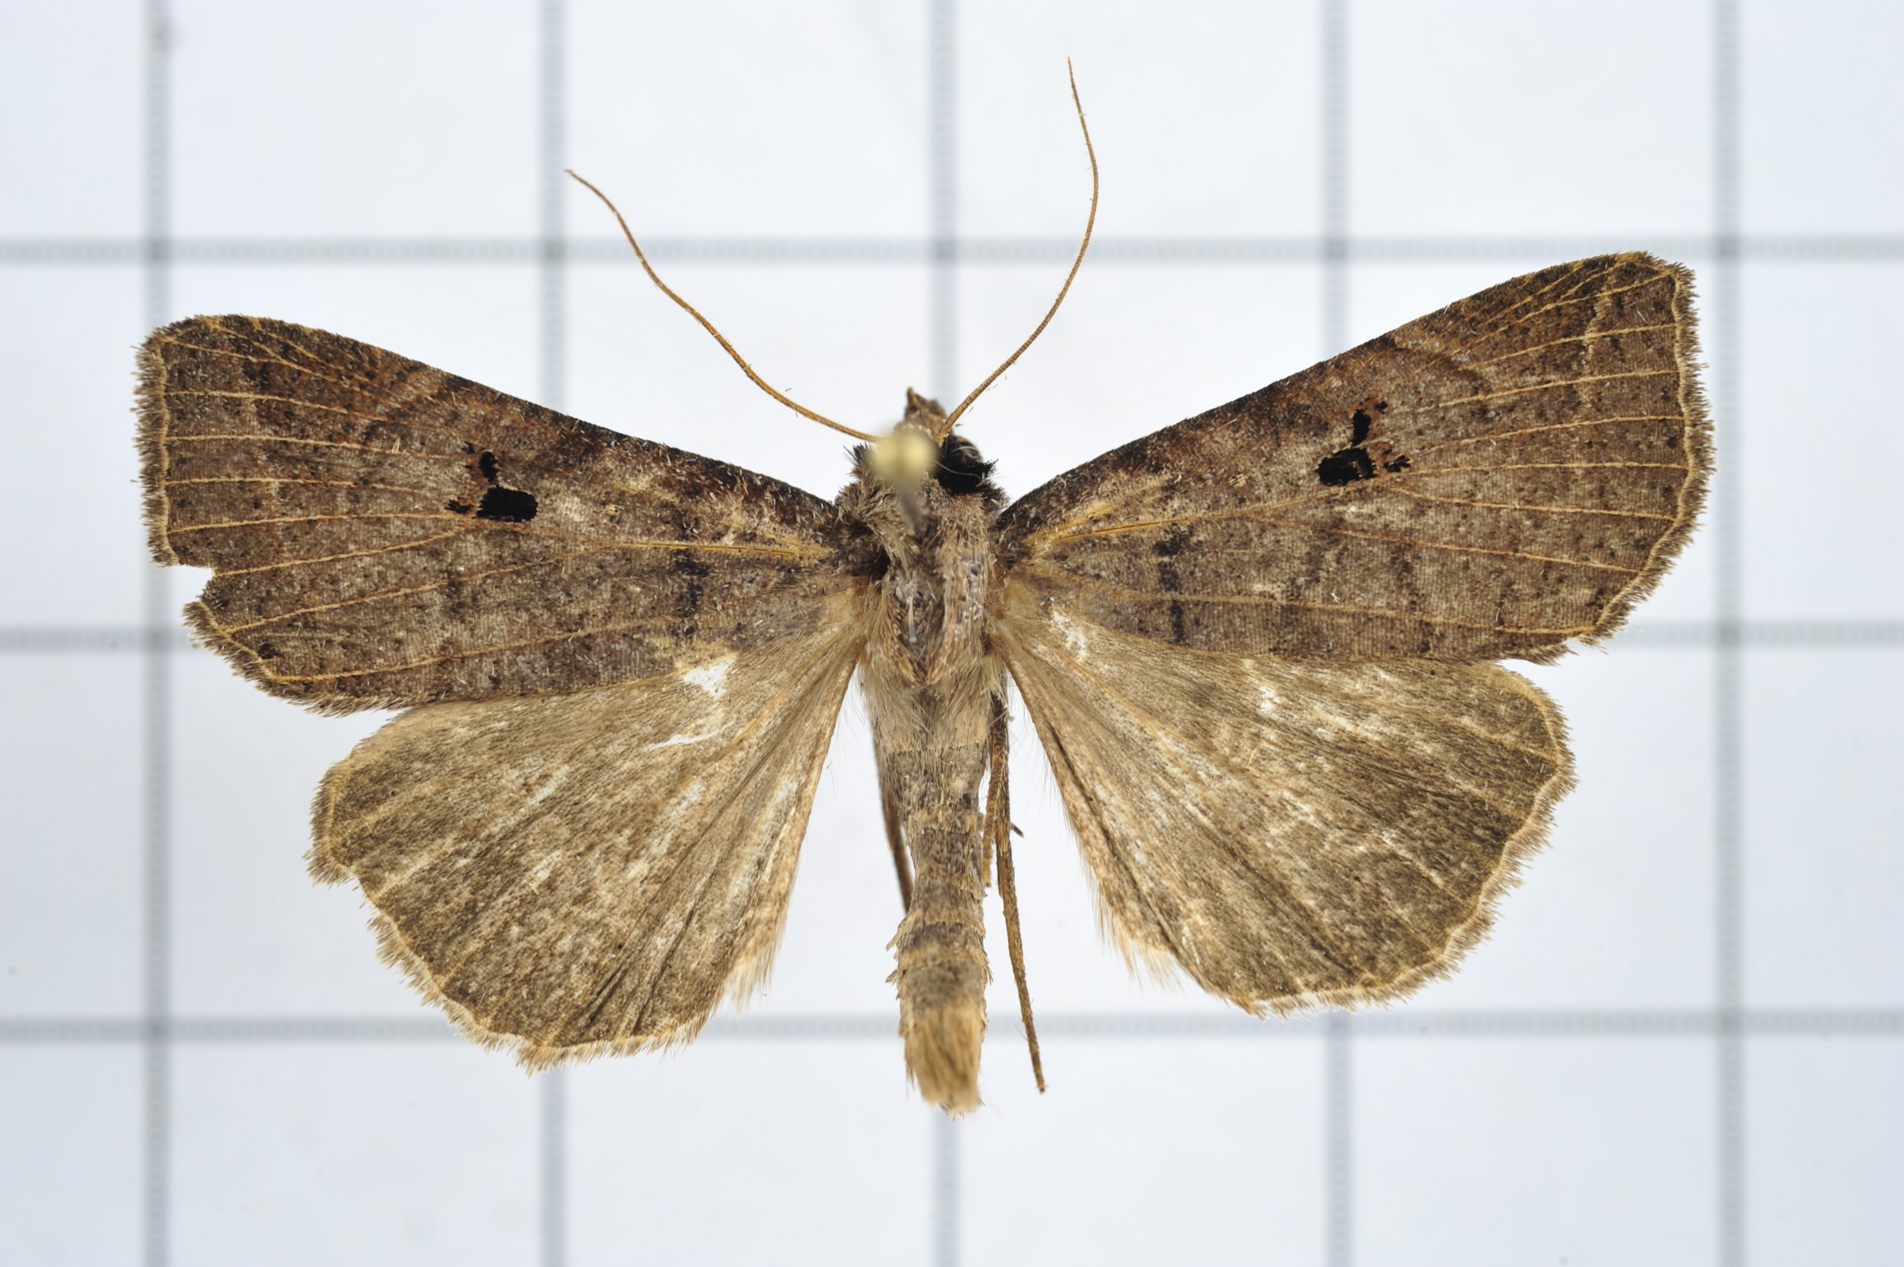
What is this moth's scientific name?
Lygephila dorsigera
